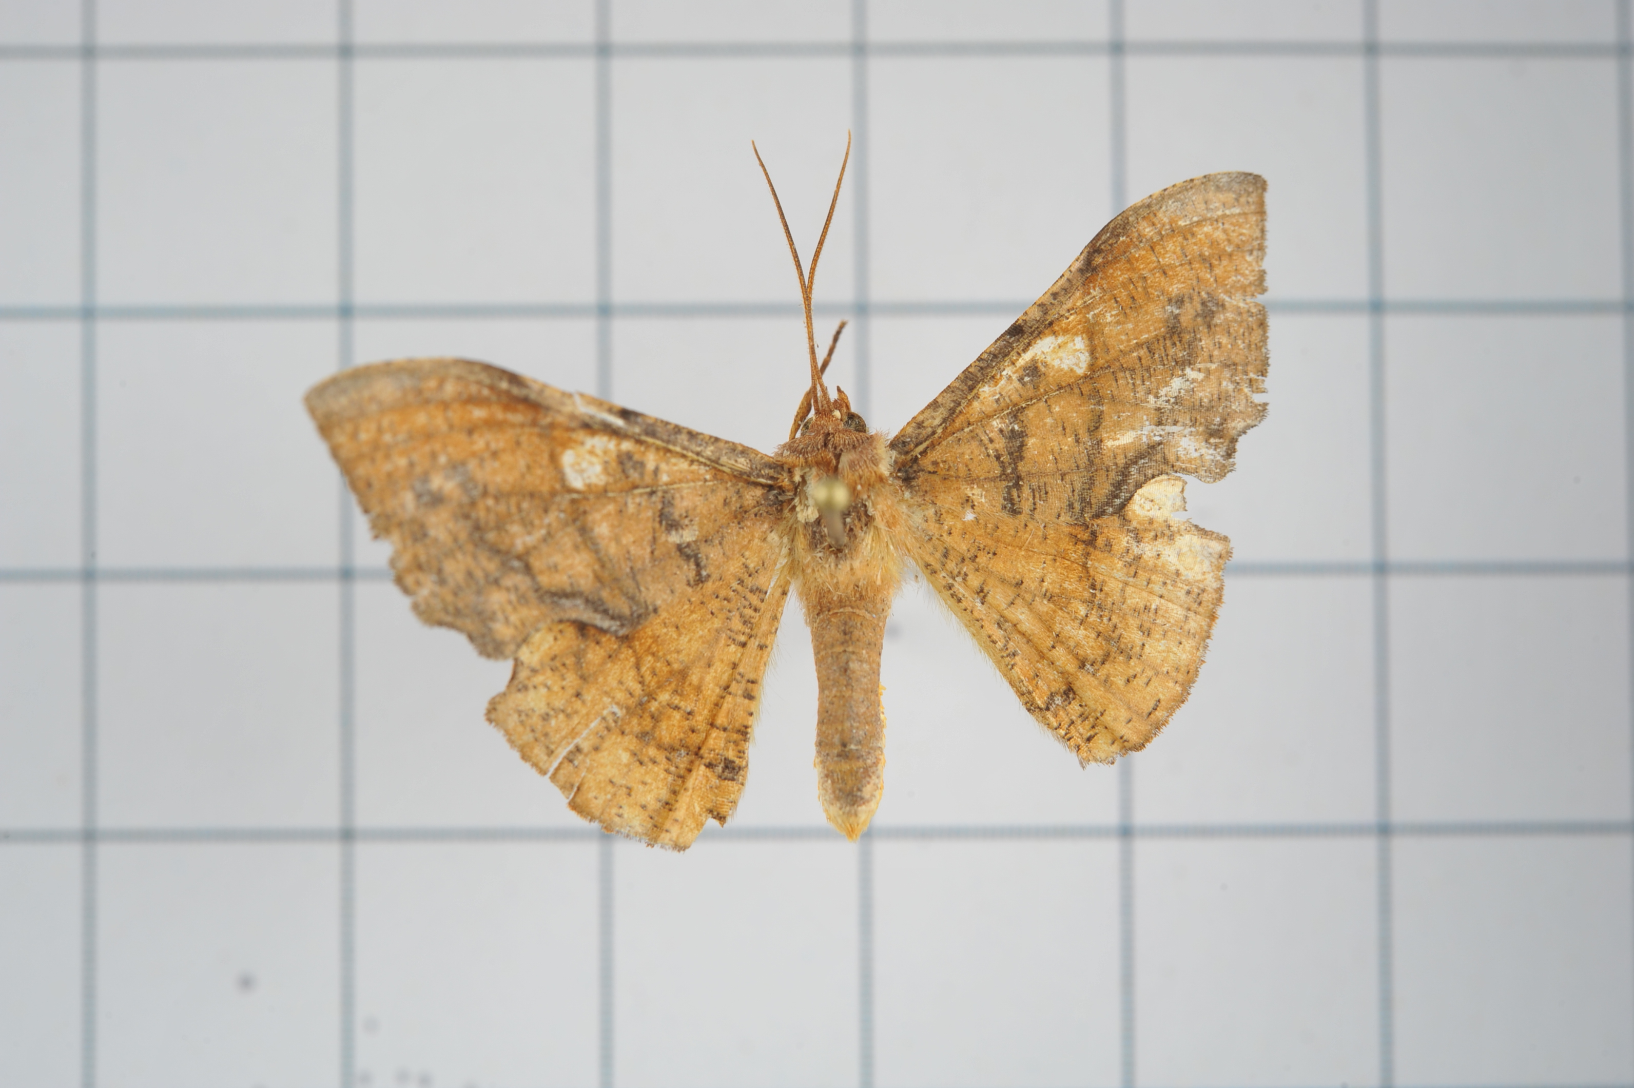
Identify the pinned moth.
Fascellina chromataria
